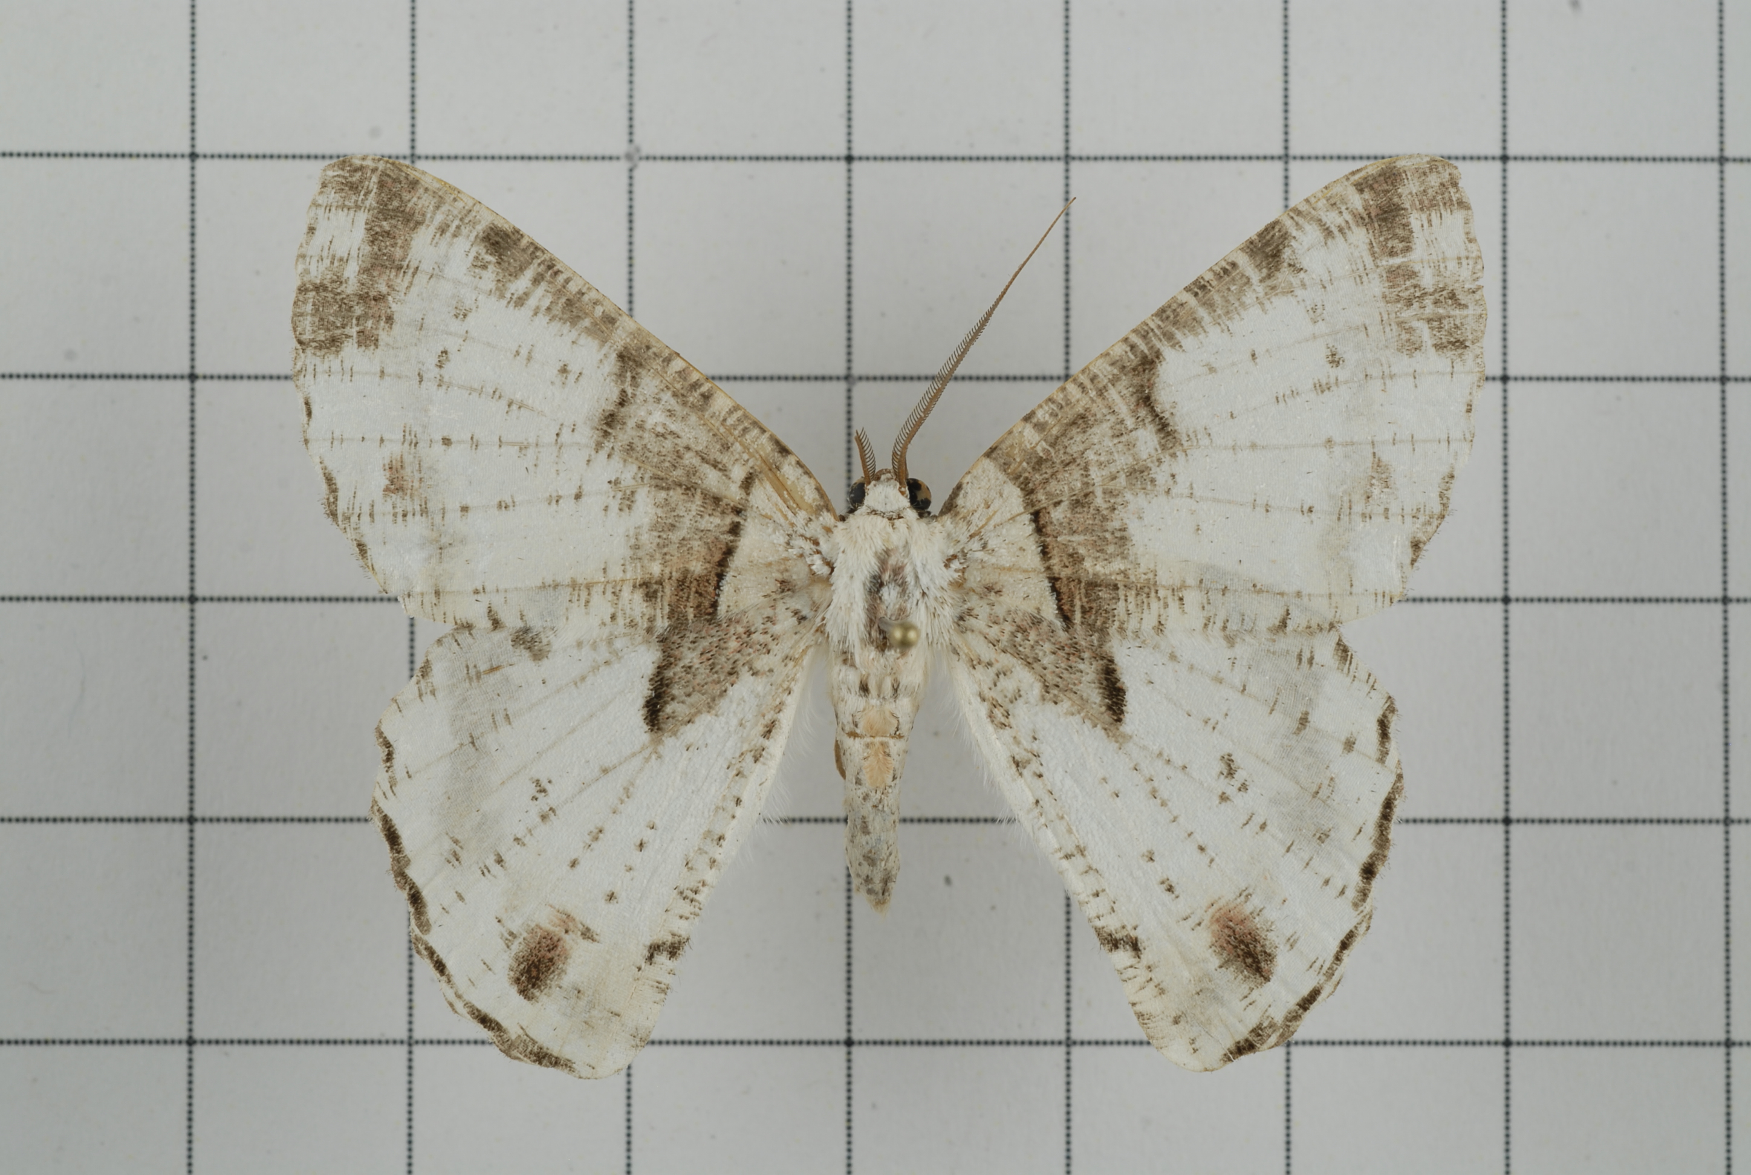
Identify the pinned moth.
Pachyodes subtrita subtrita
